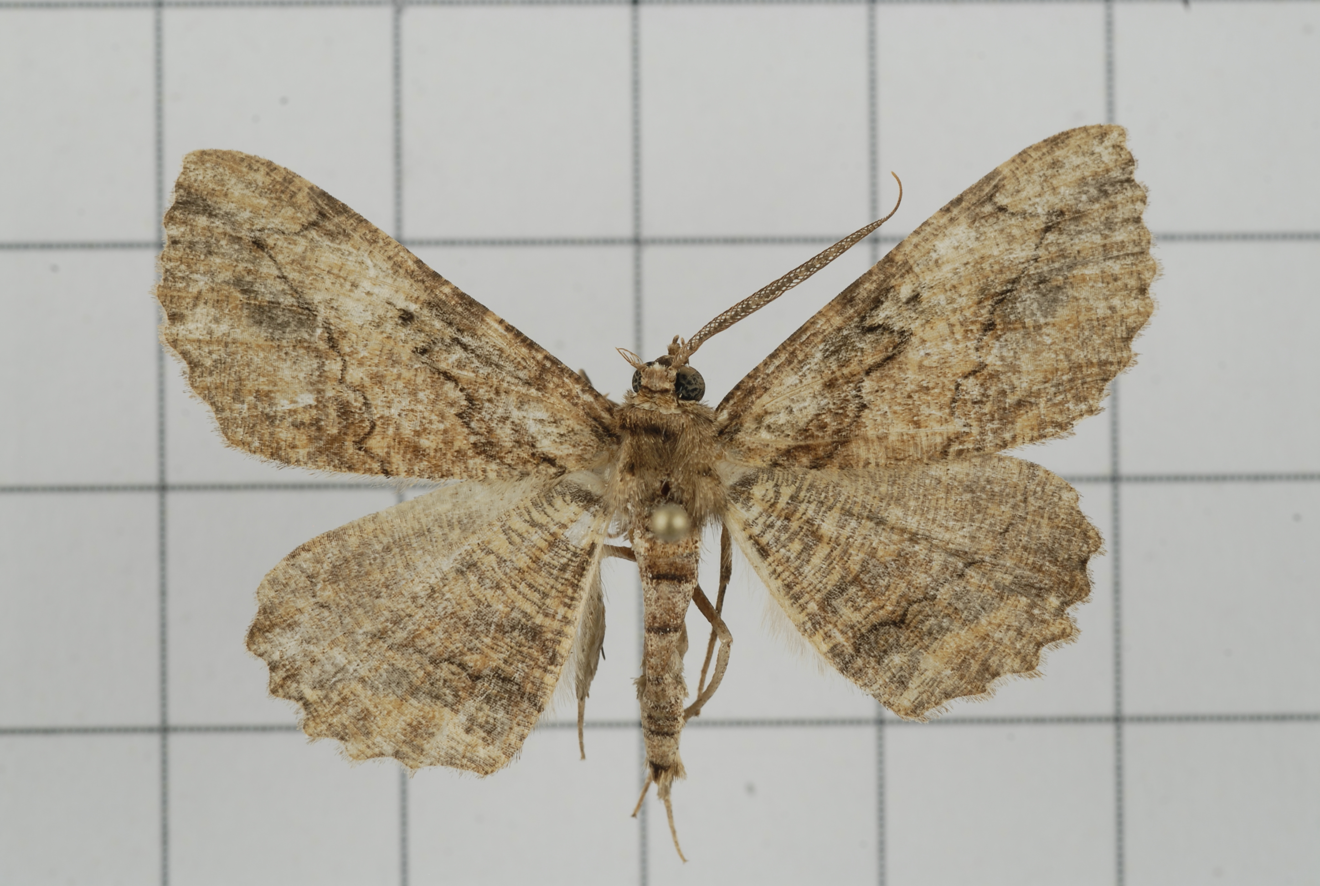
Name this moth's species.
Menophra anaplagiata
